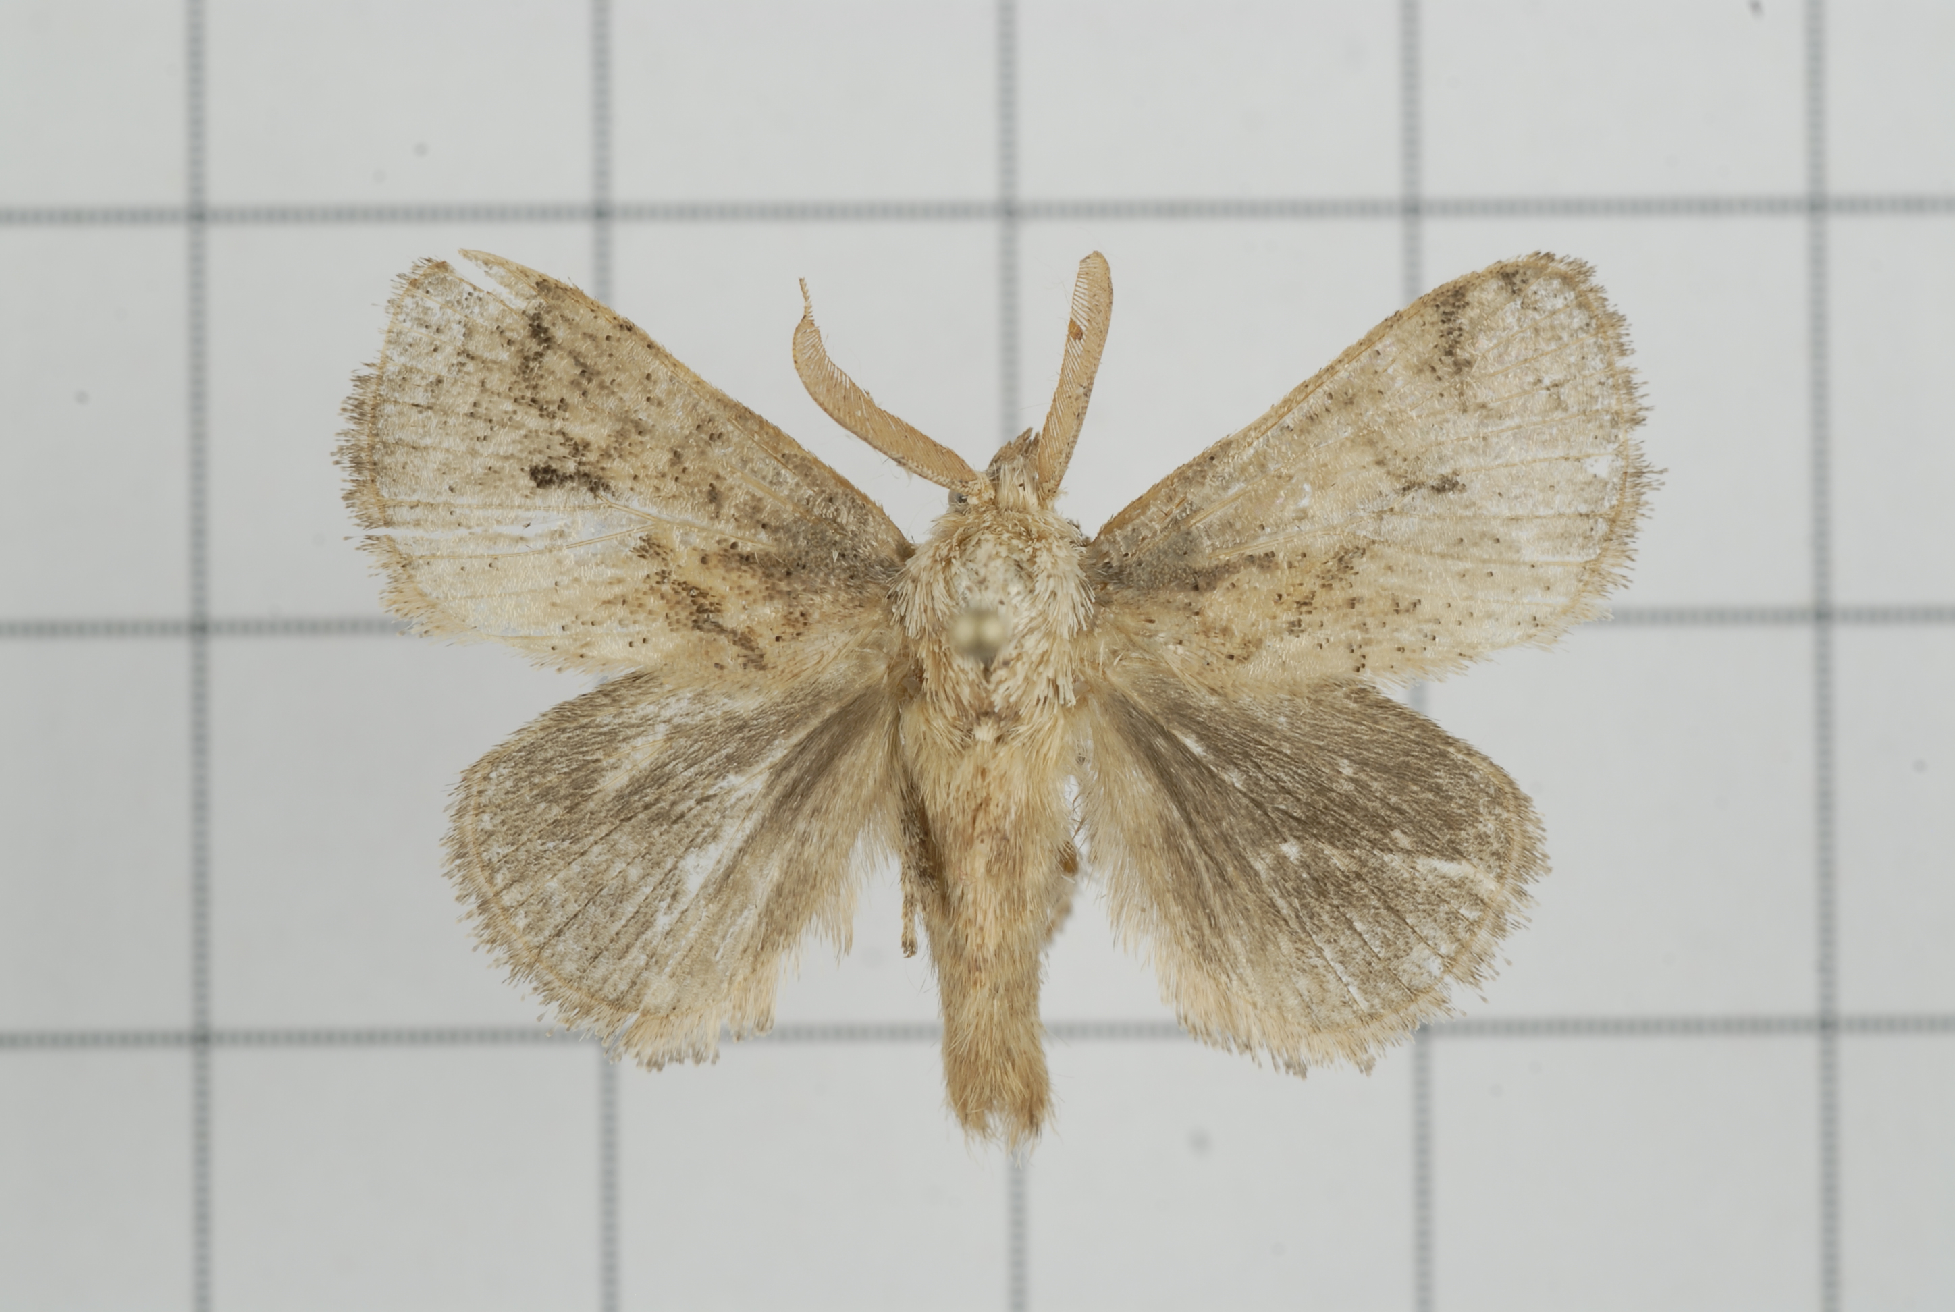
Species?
Susica sinensis
